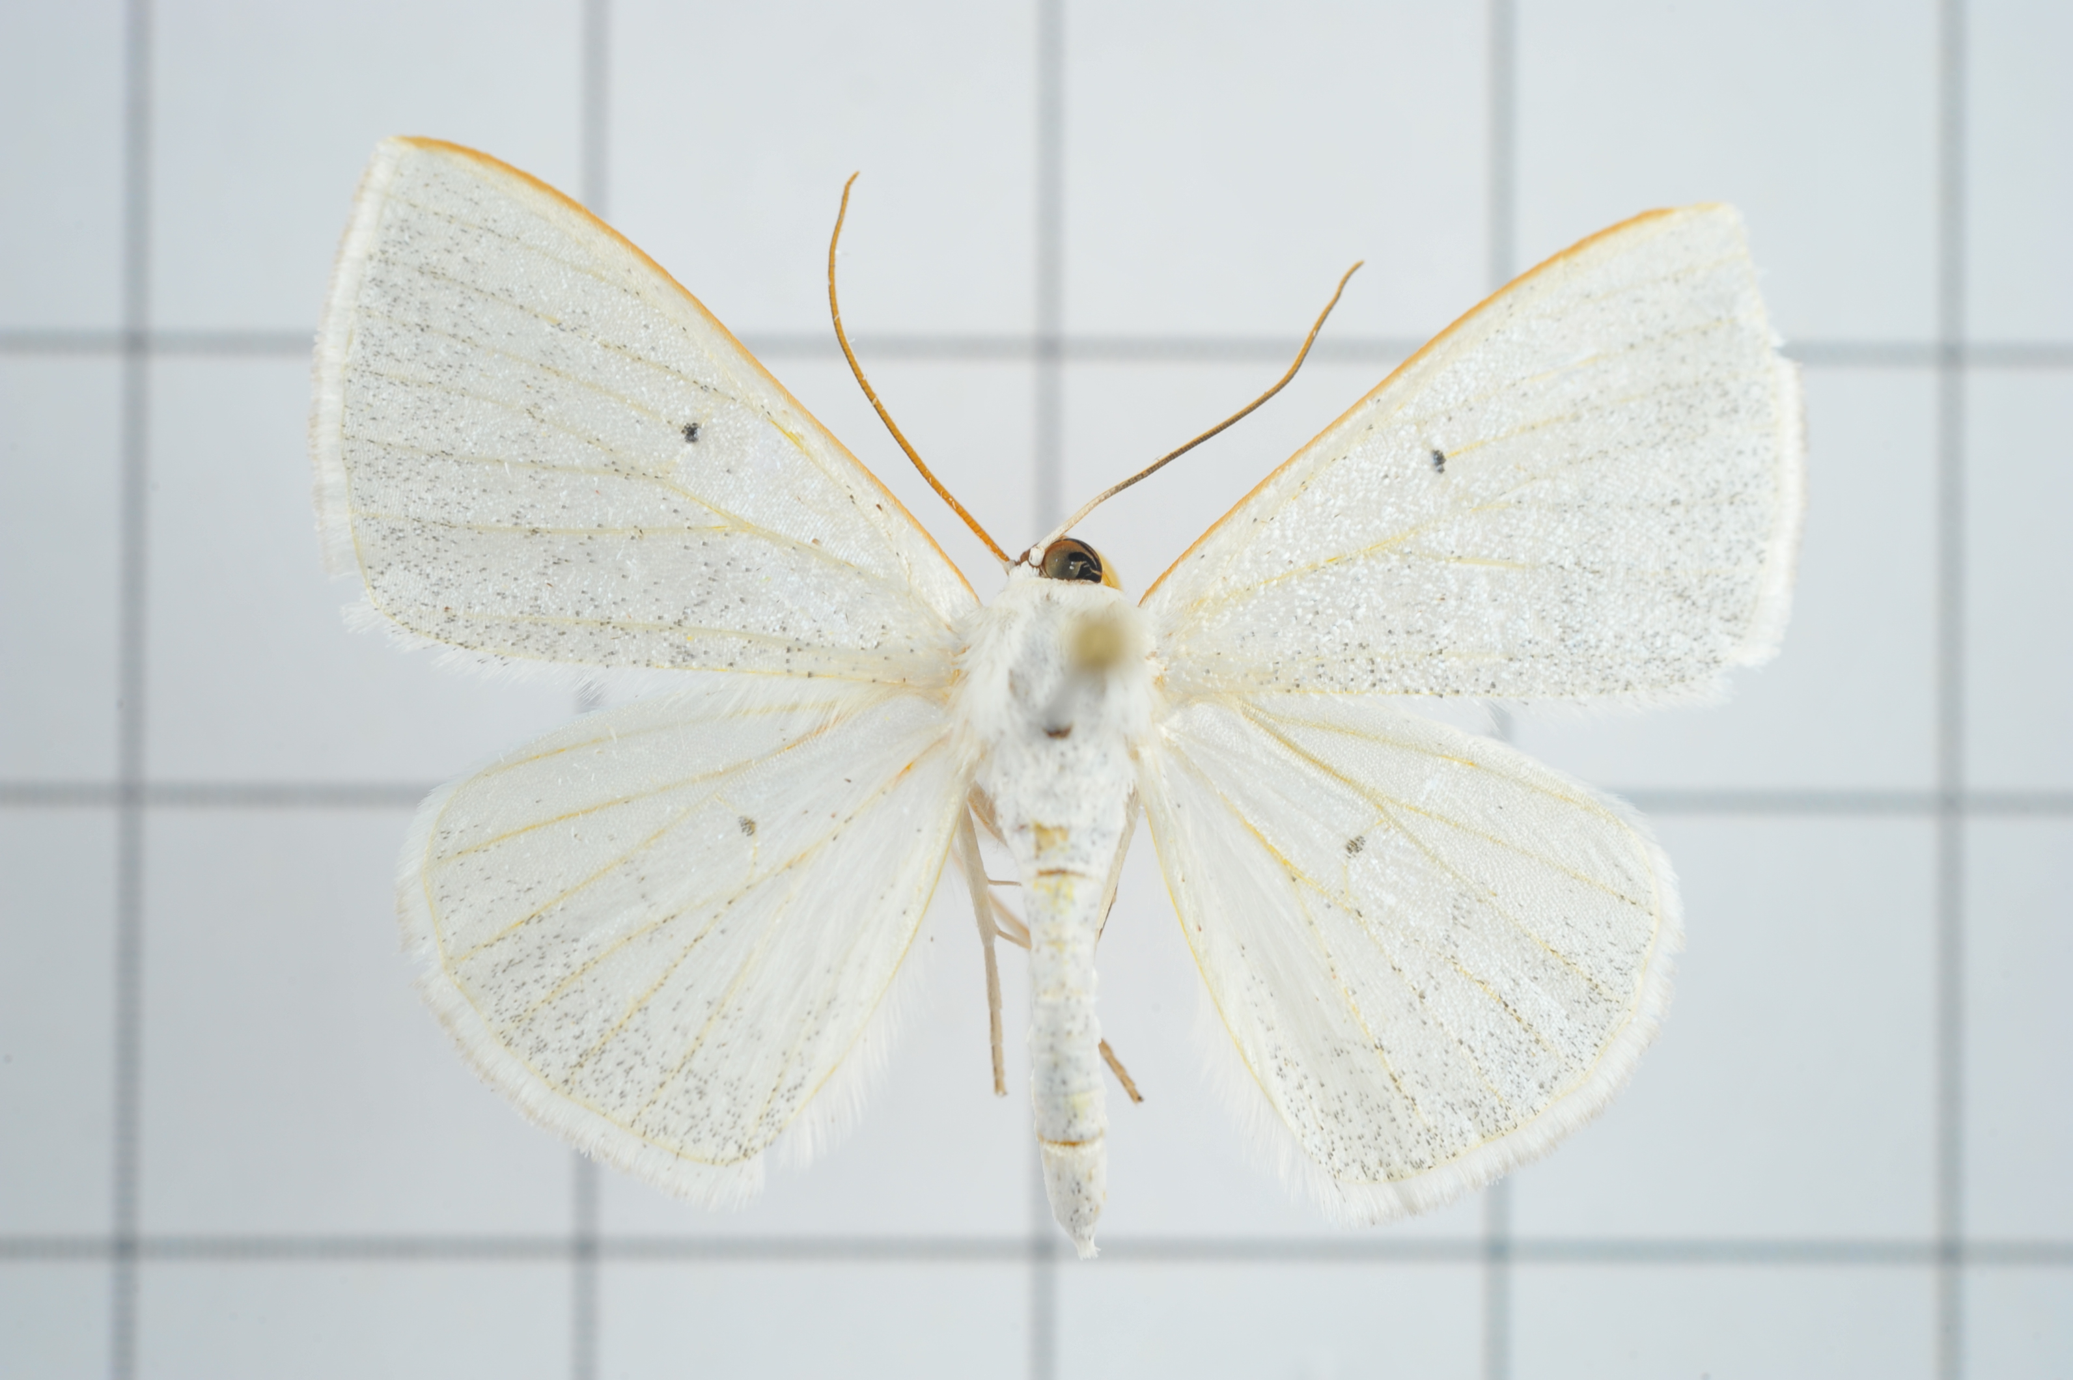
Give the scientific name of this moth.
Lomographa anoxys
